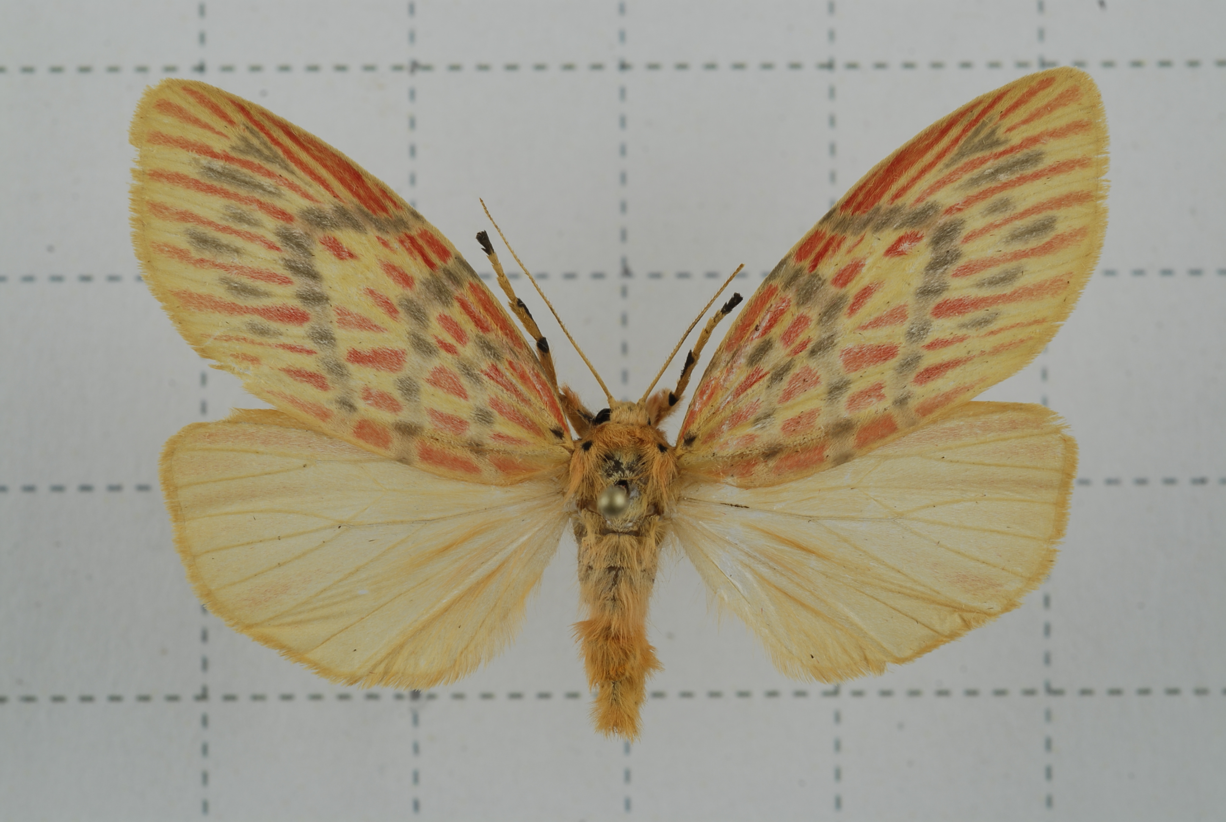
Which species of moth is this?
Barsine witti
